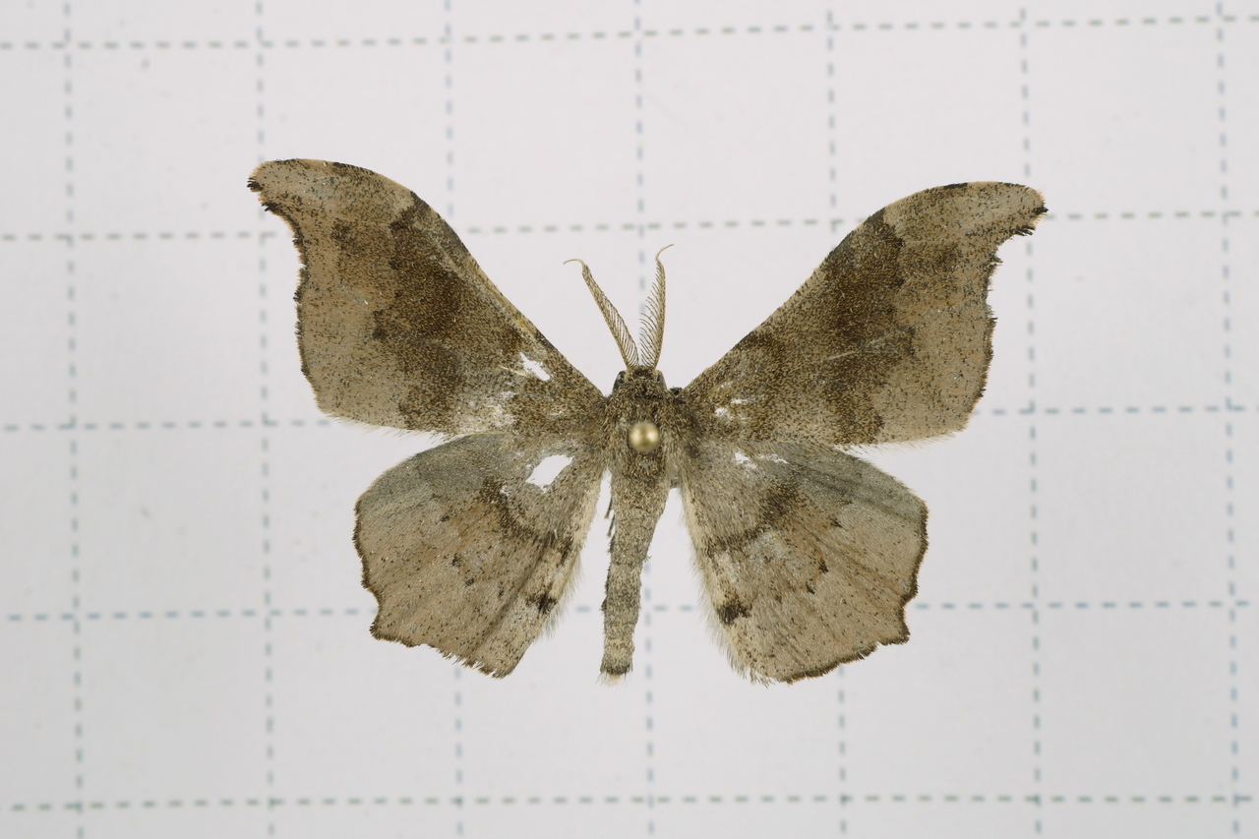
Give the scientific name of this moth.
Hyposidra talaca talaca
